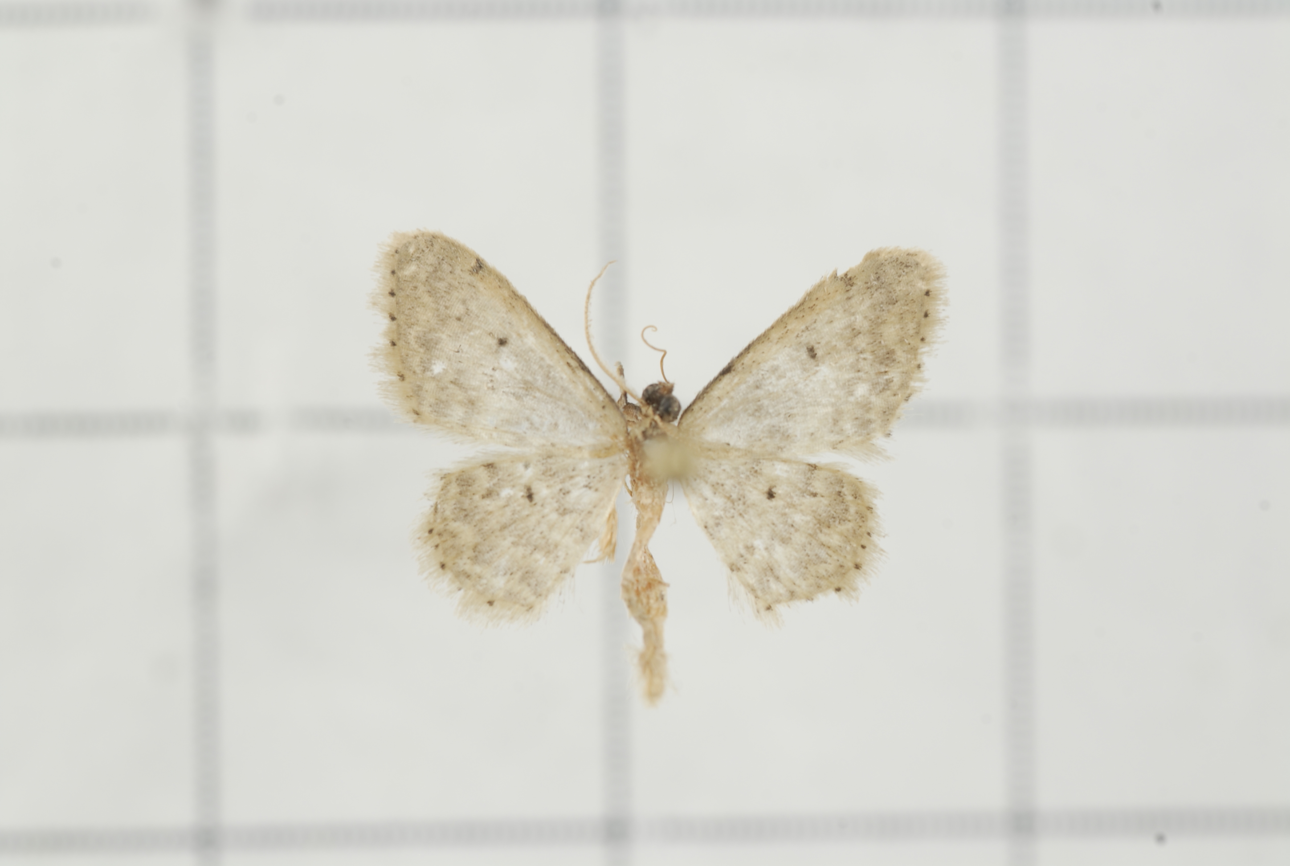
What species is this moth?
Idaea sakuraii
